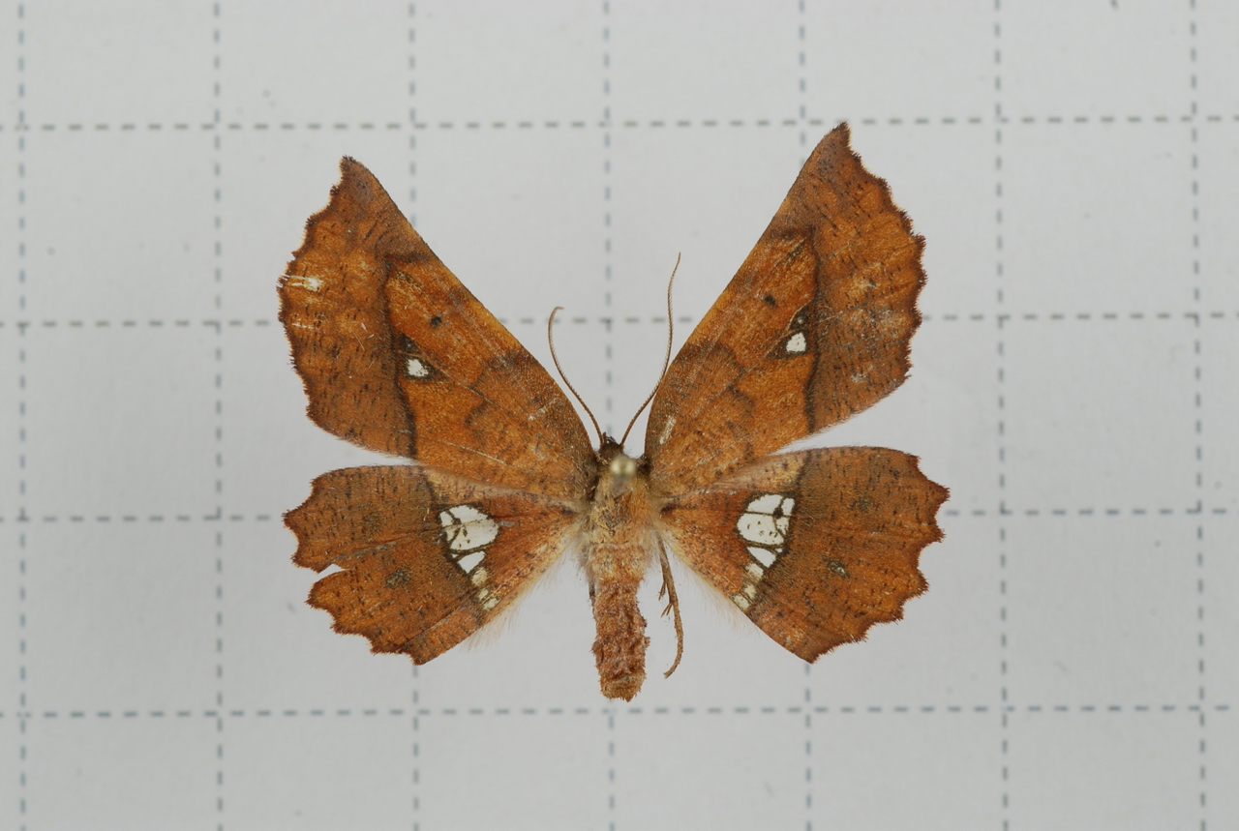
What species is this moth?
Garaeus specularis specularis
